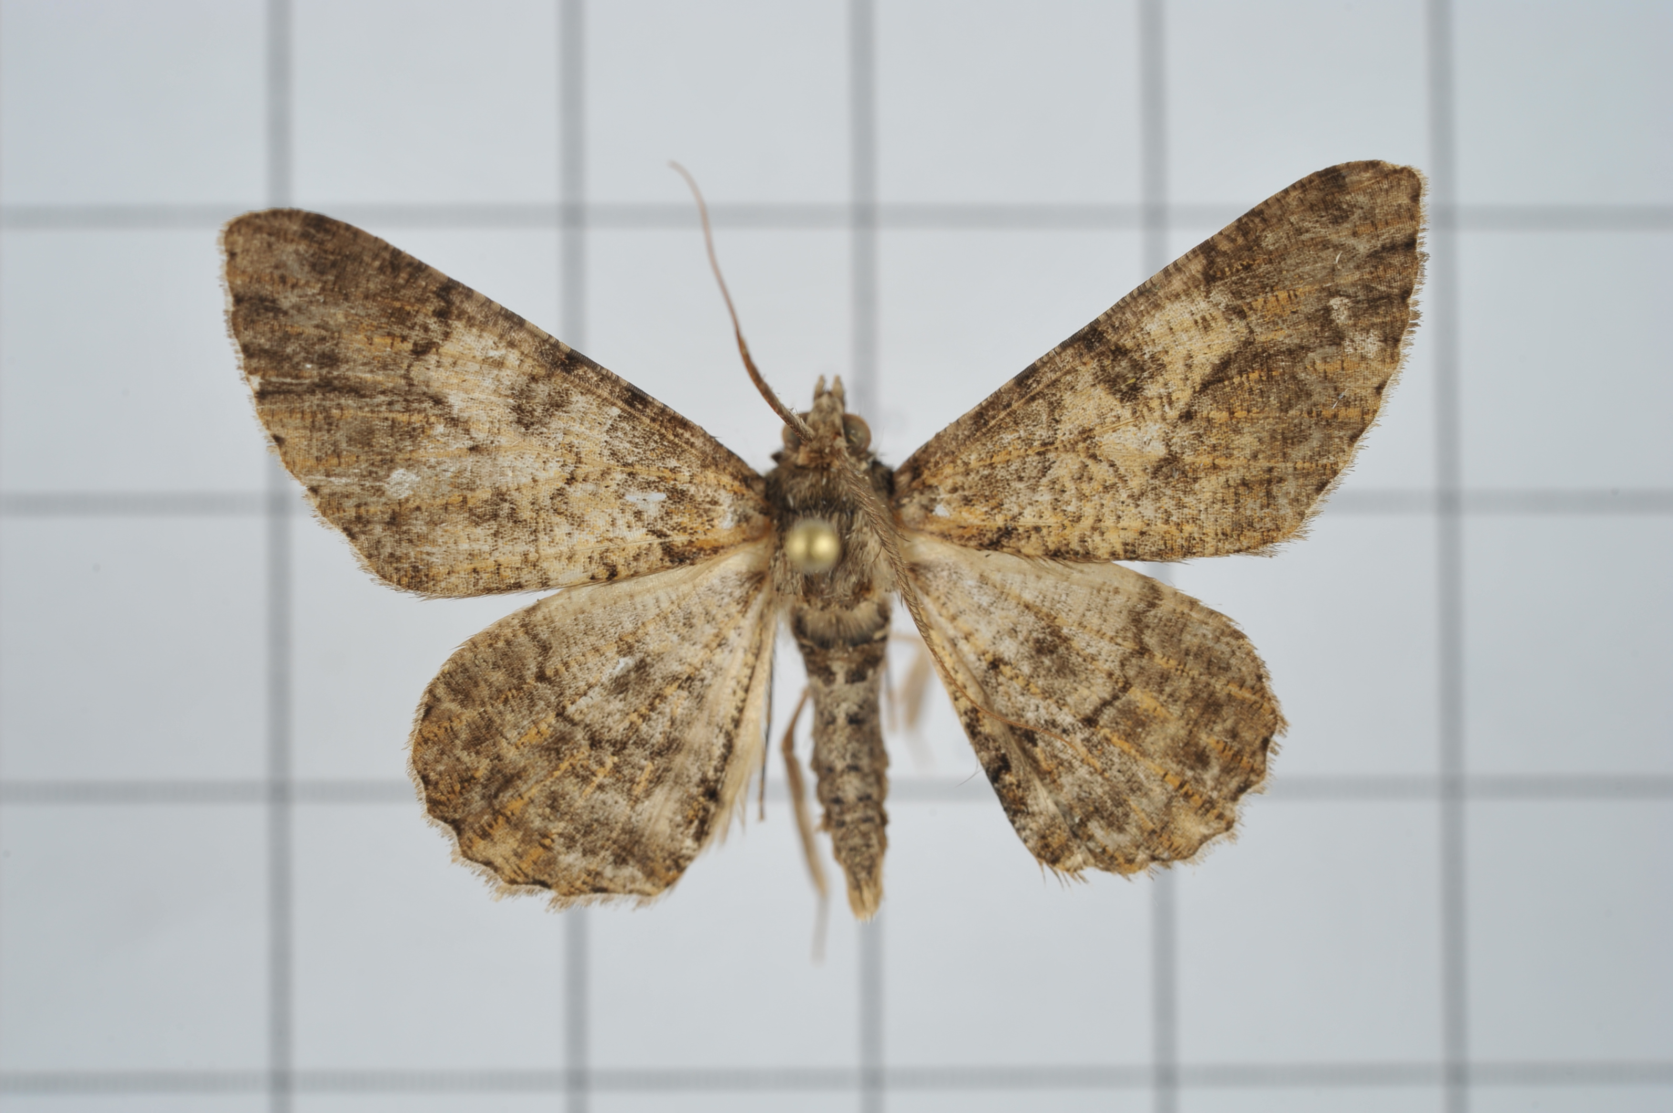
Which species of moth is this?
Cleora alienaria
